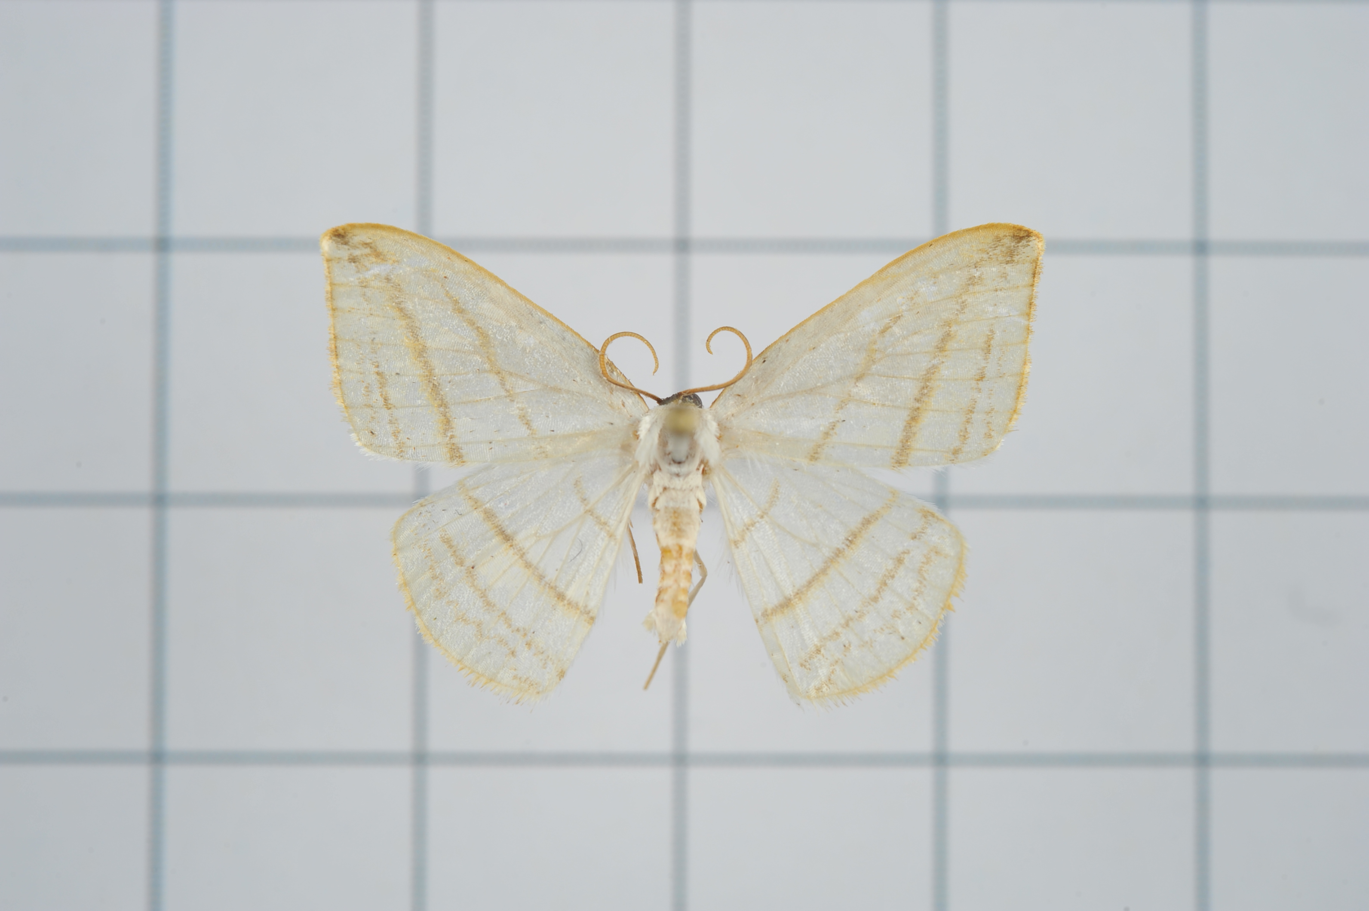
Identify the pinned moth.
Ditrigona conflexaria micronioides
